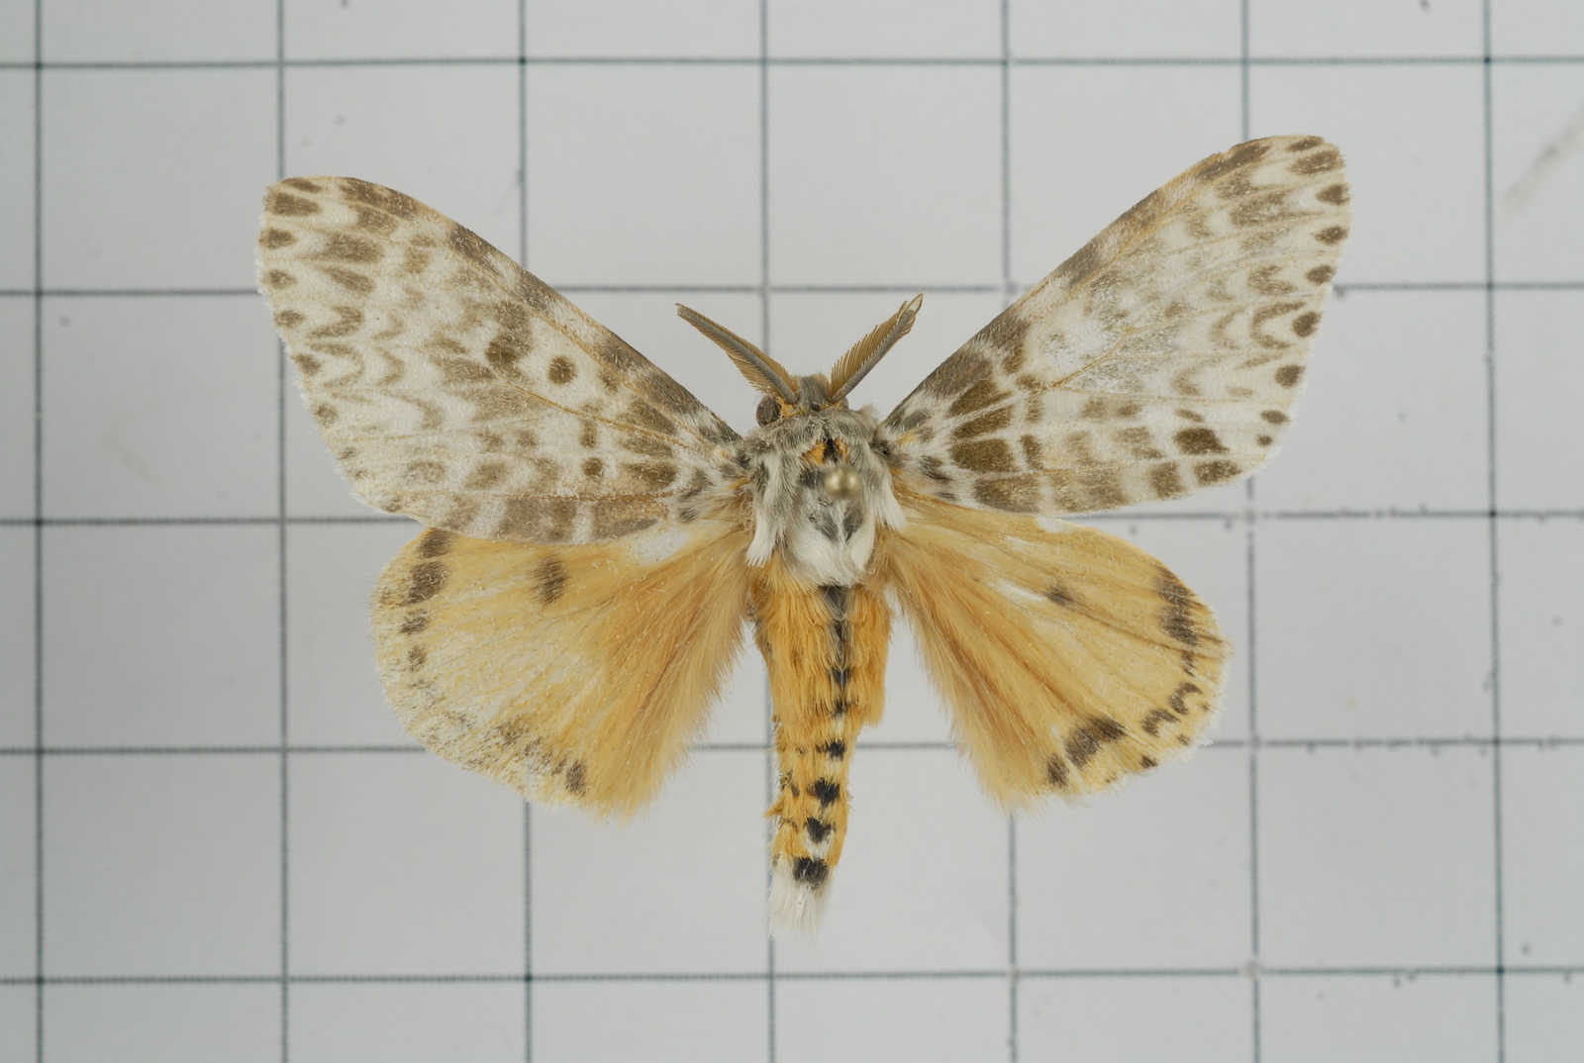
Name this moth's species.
Lymantria mathura subpallida
